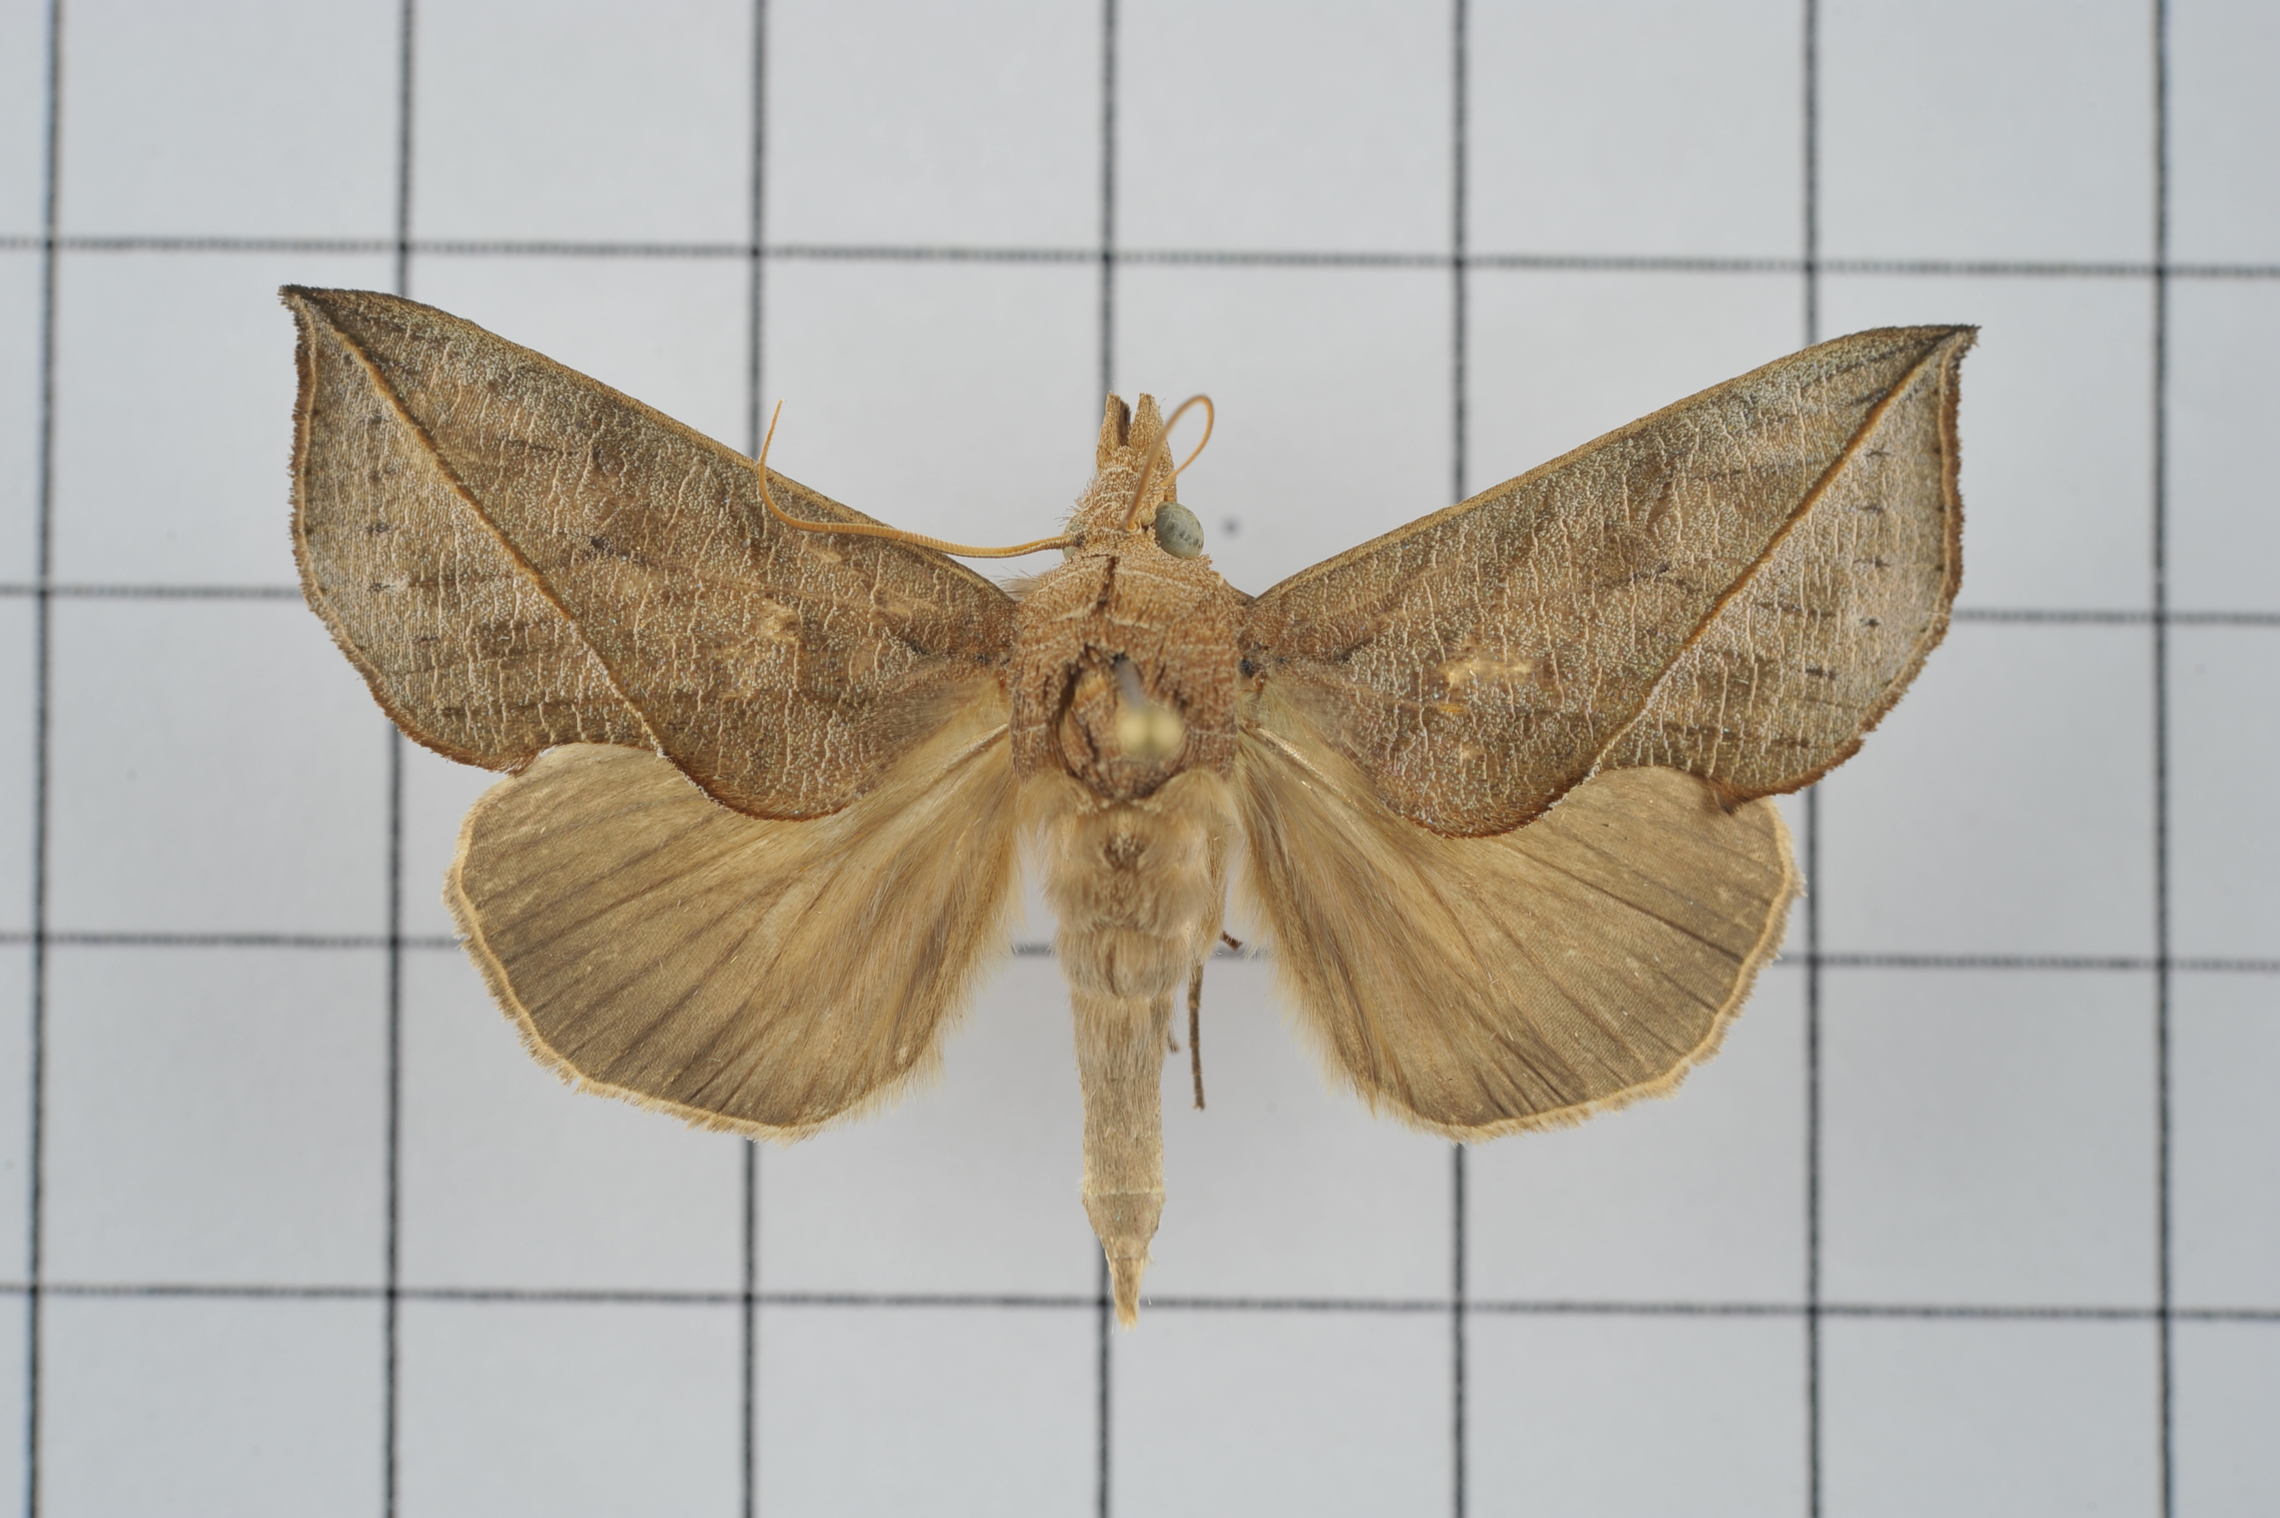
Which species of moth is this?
Calyptra minuticornis bisacutum
